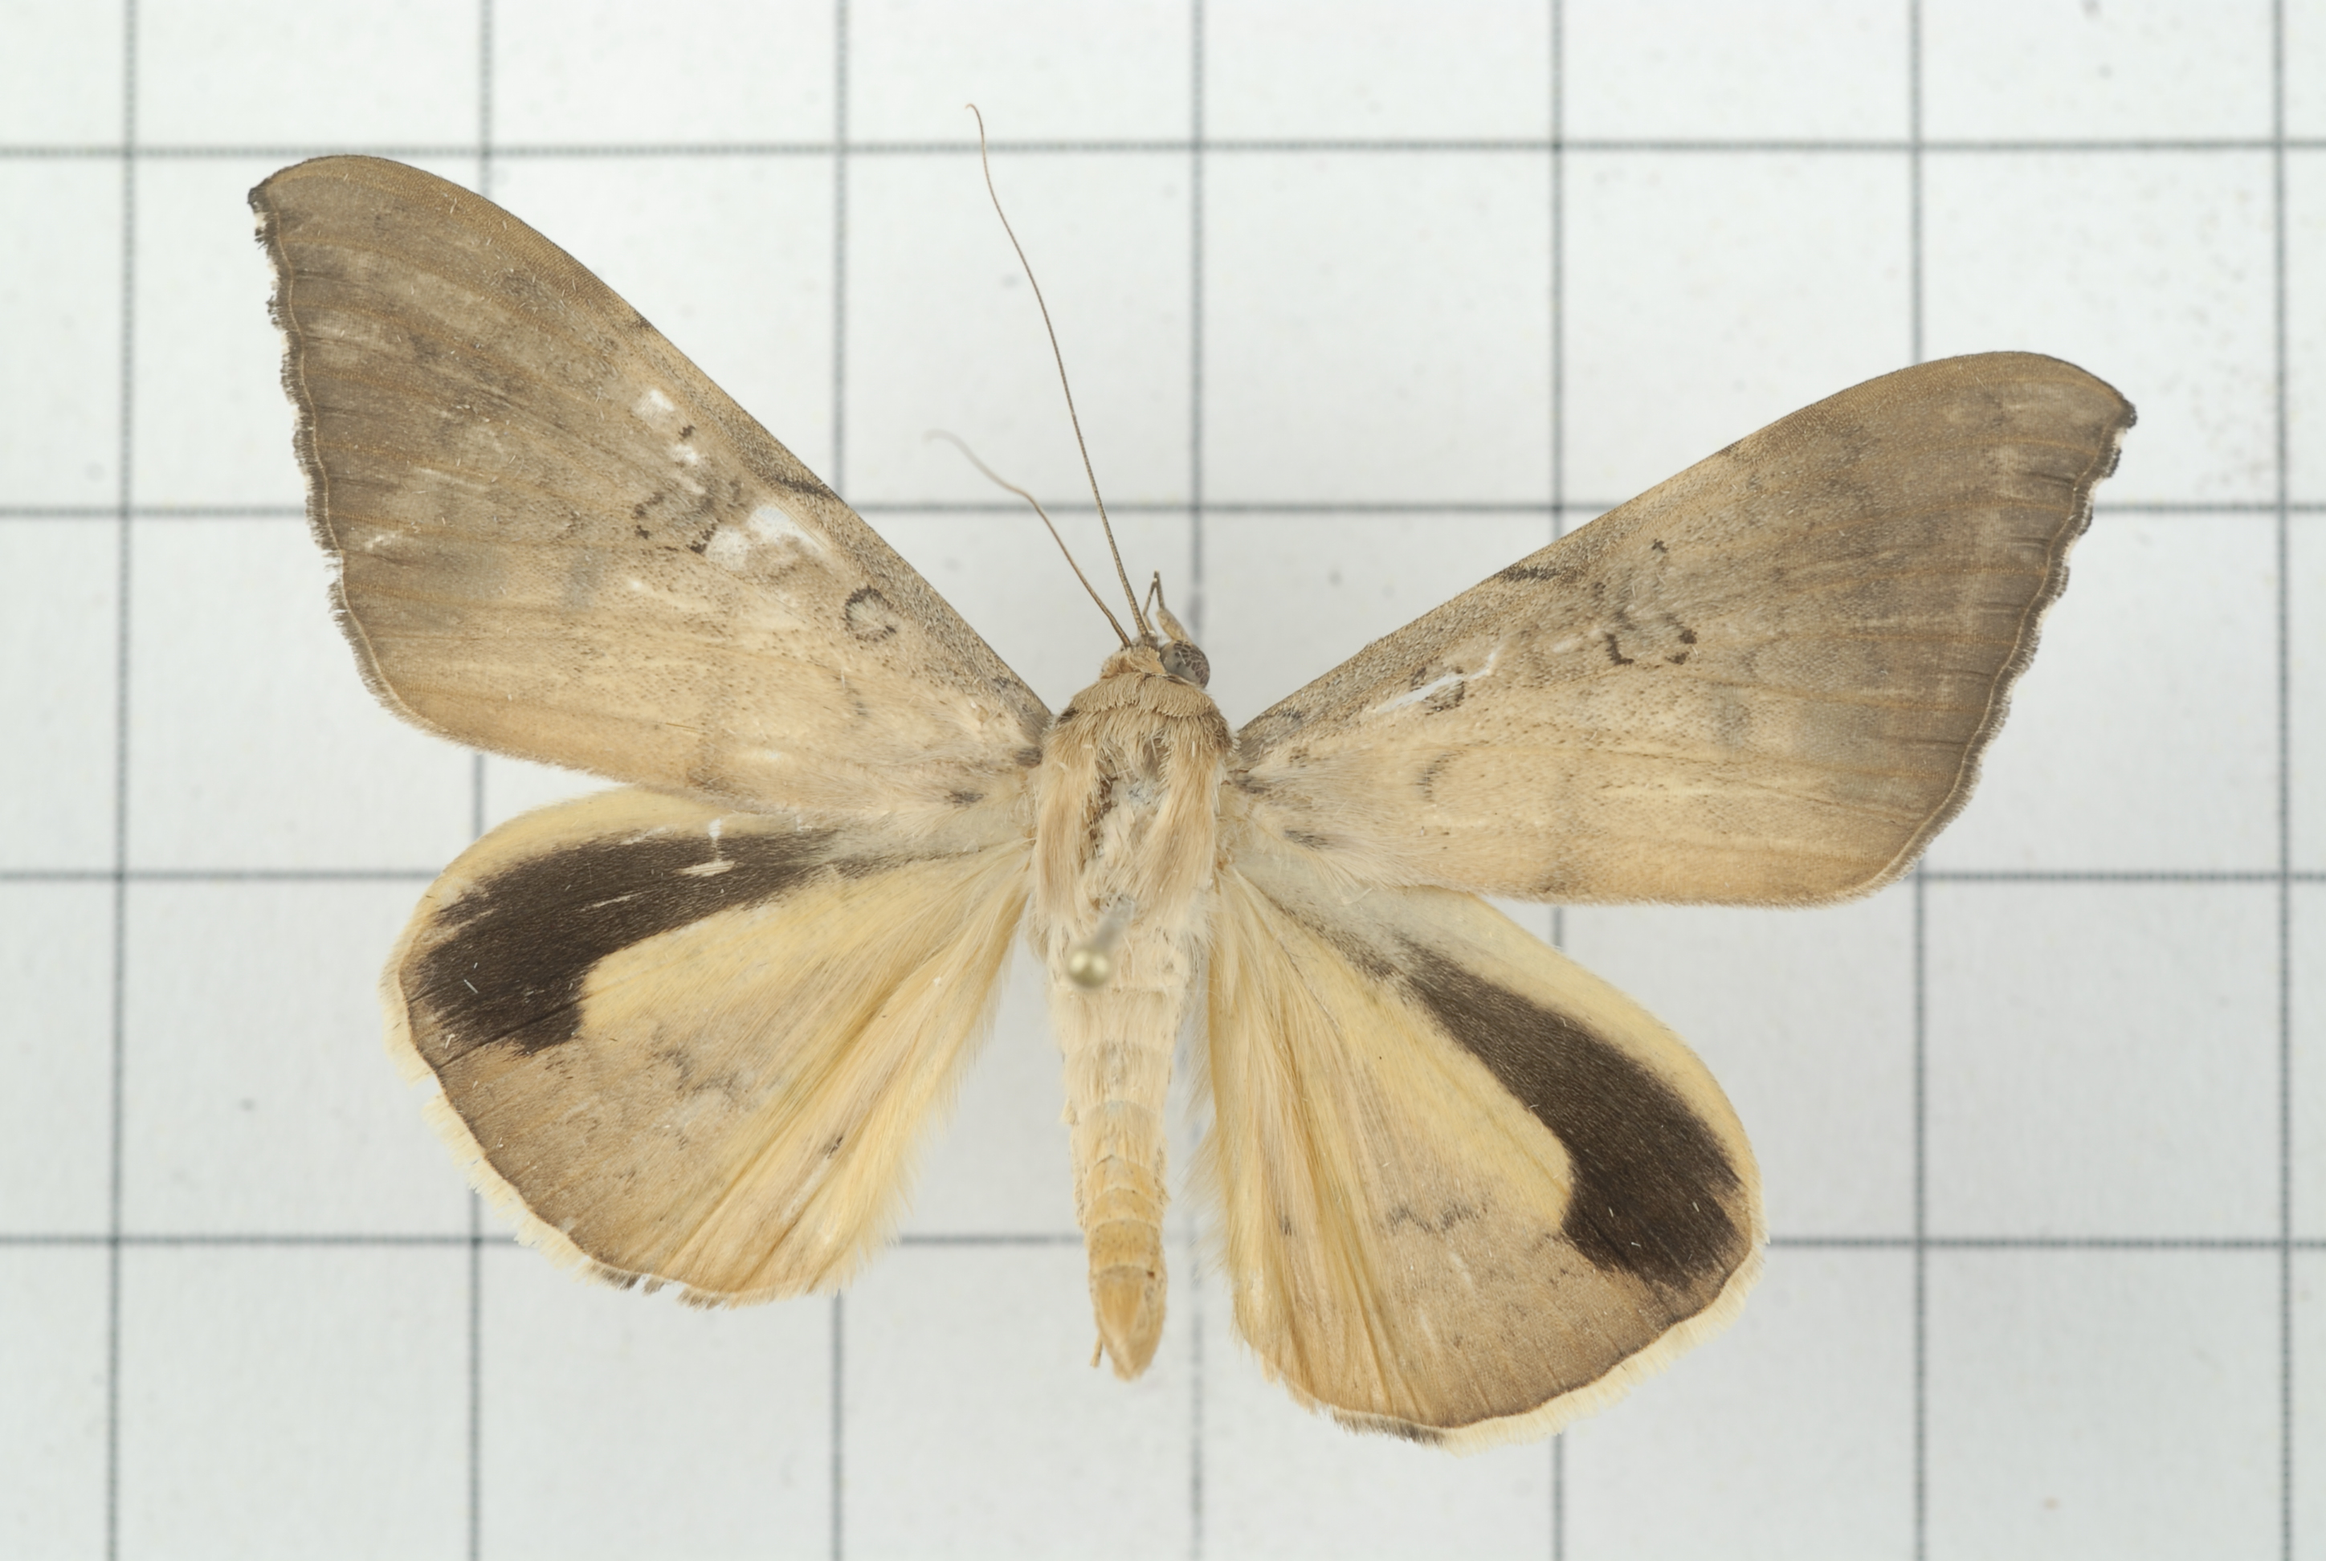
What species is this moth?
Oxyodes scrobiculata
